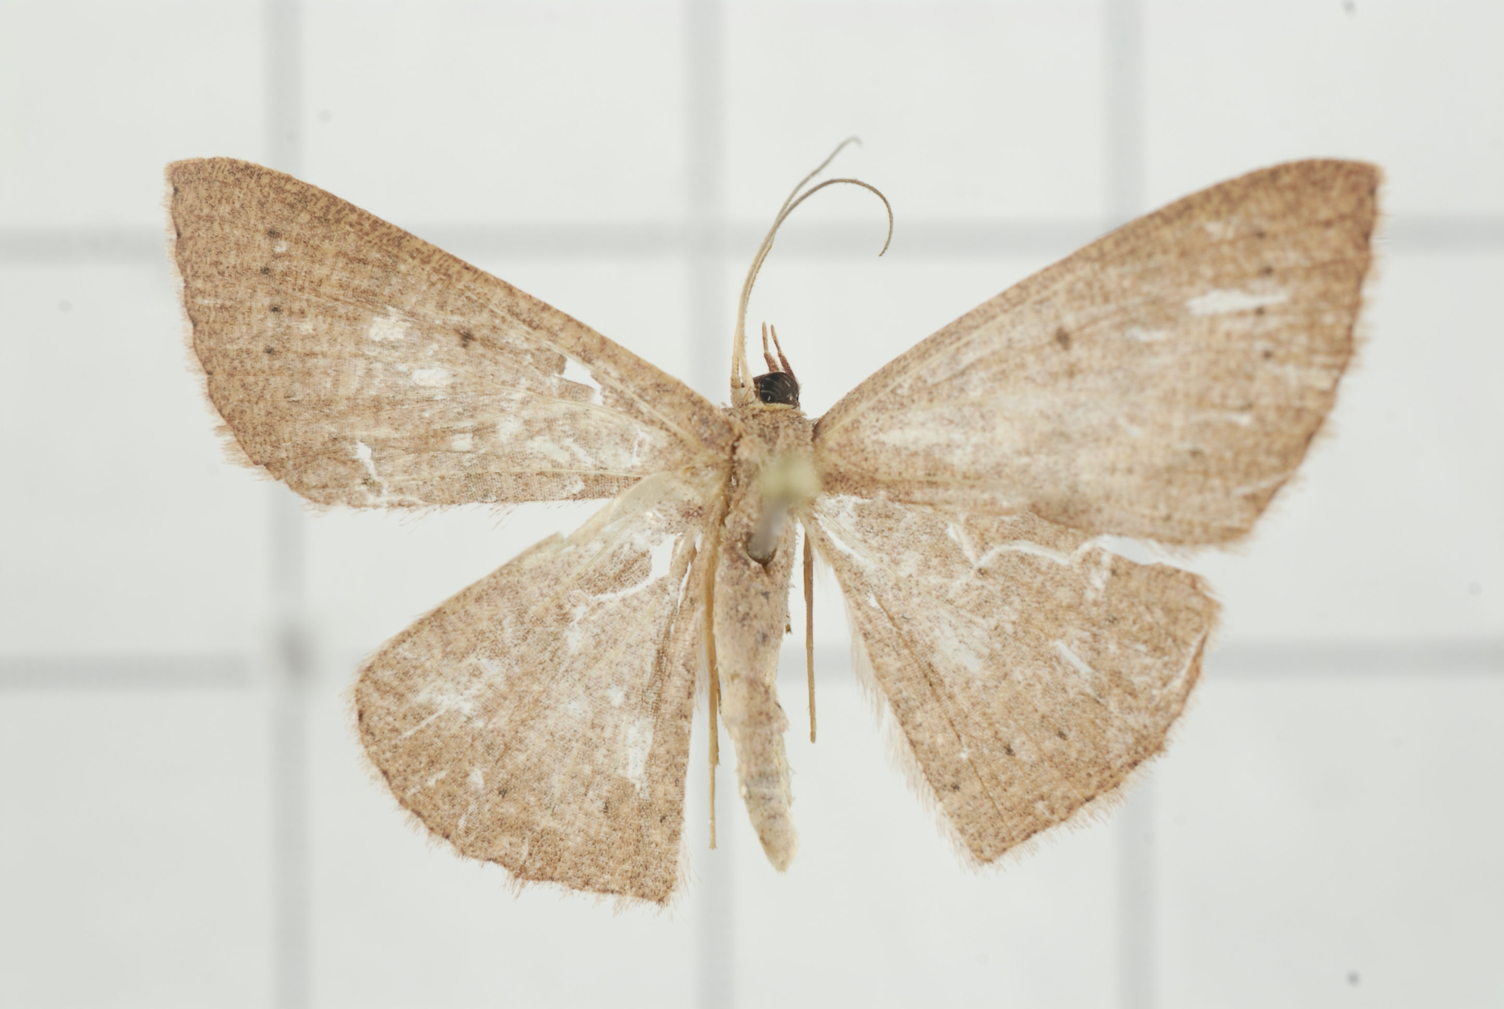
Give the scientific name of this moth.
Perixera absconditaria
